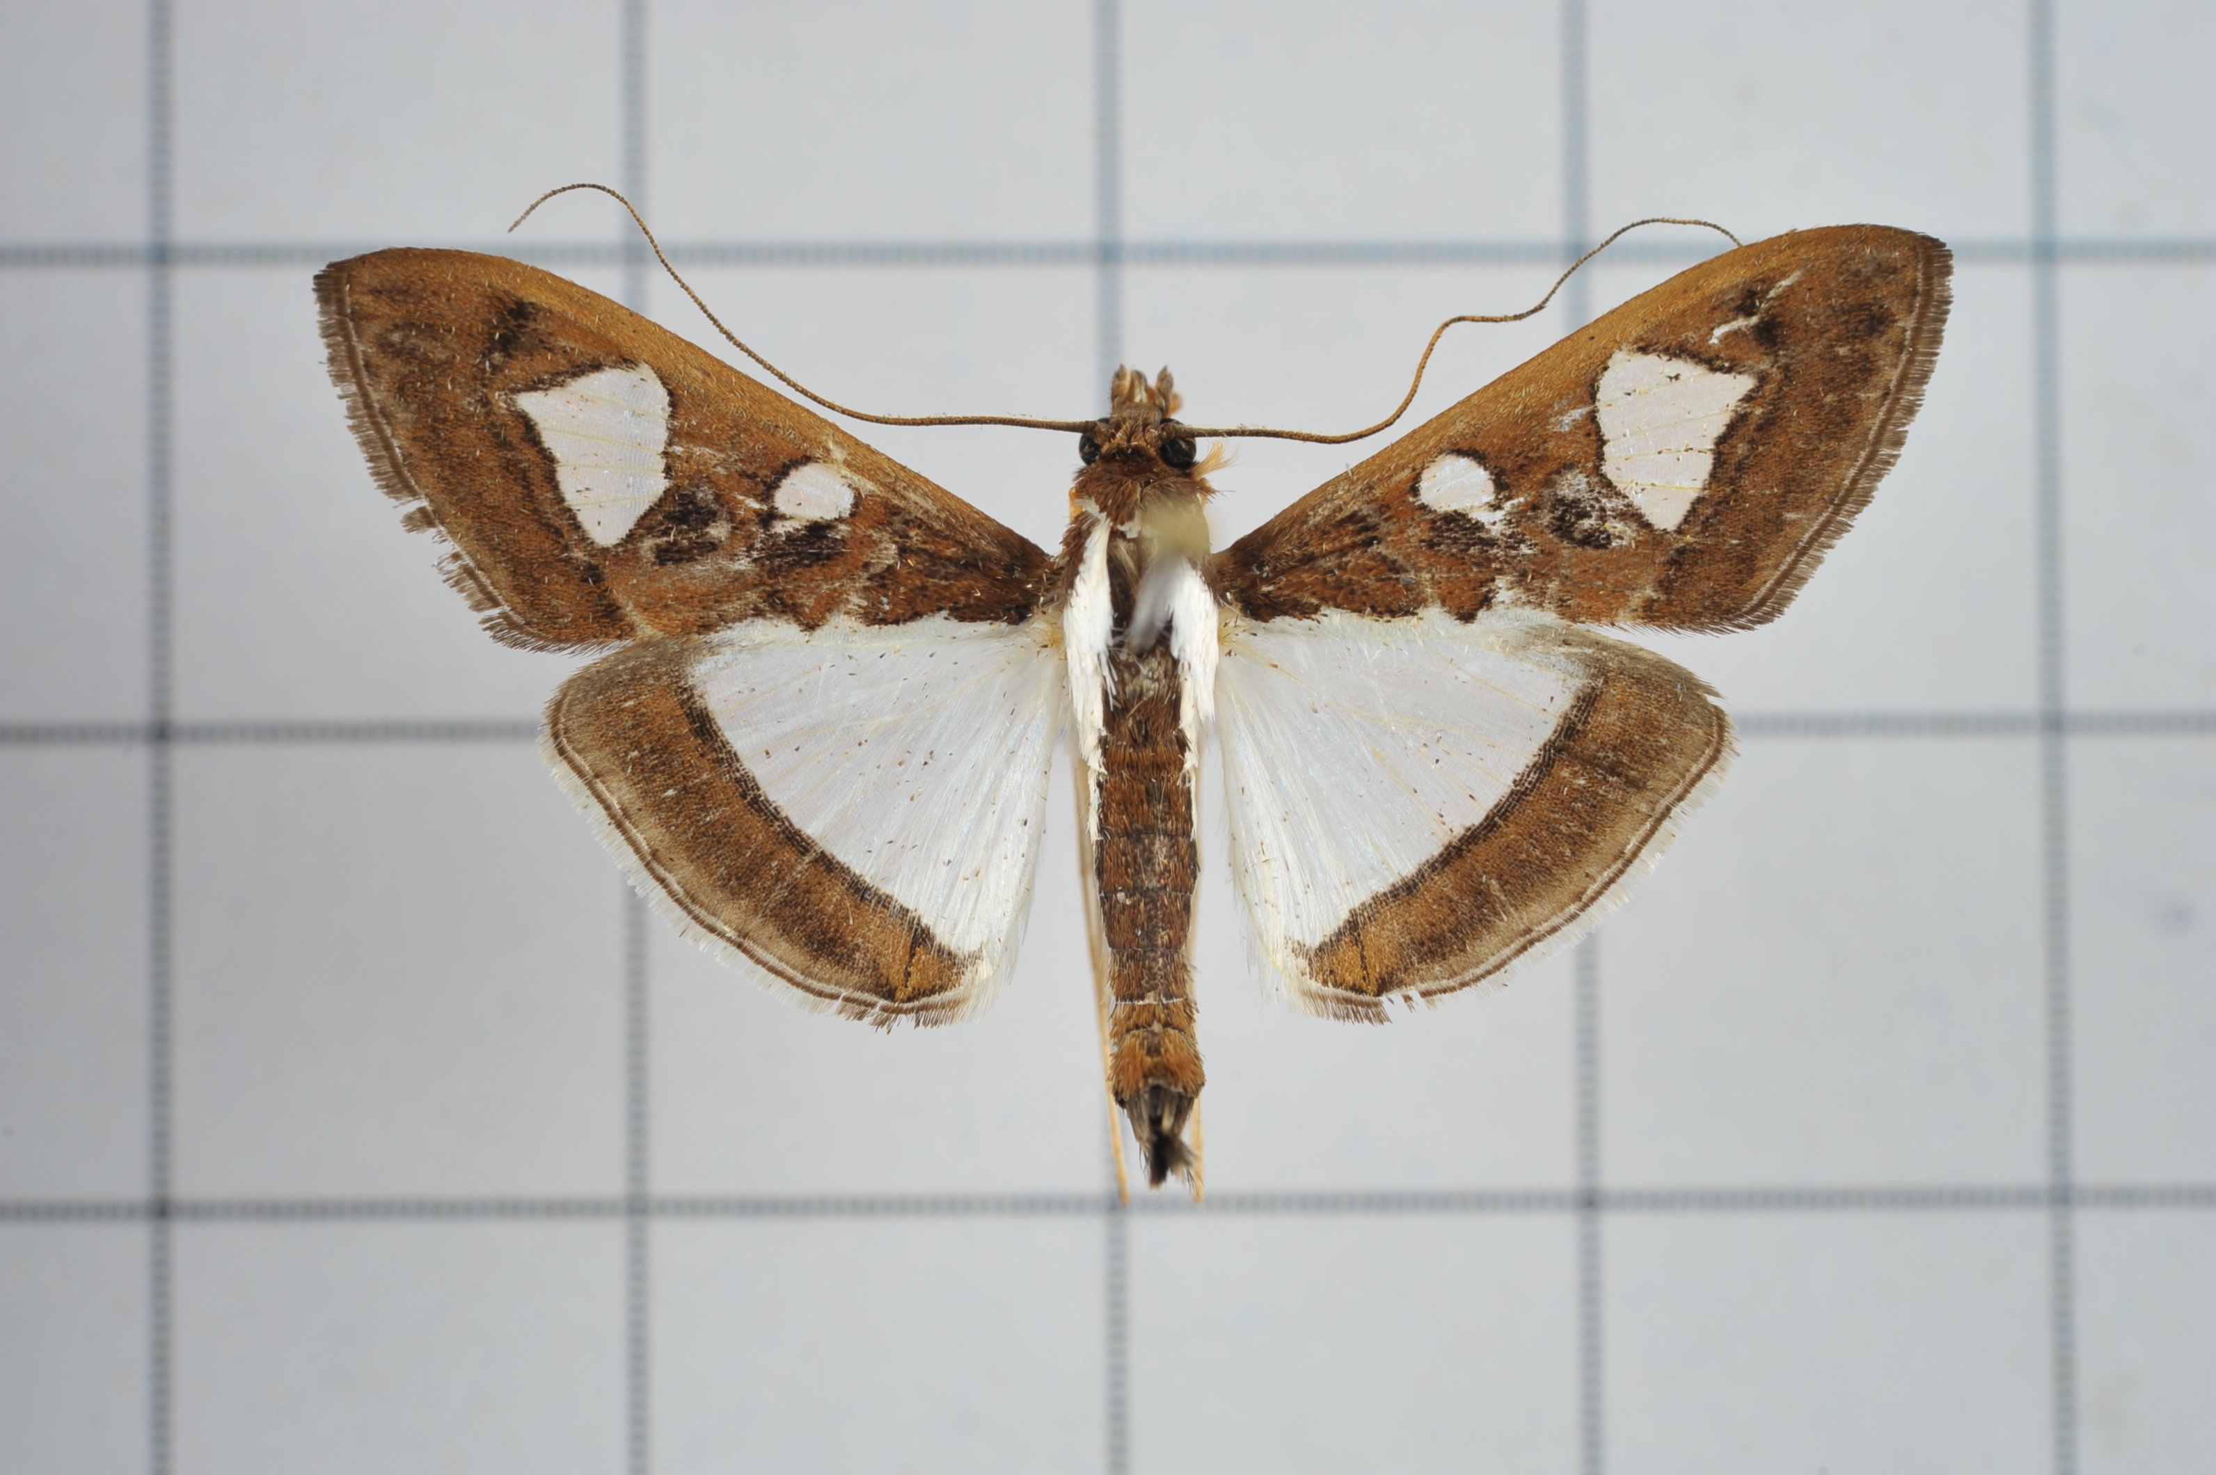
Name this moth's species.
Glyphodes bivitralis
